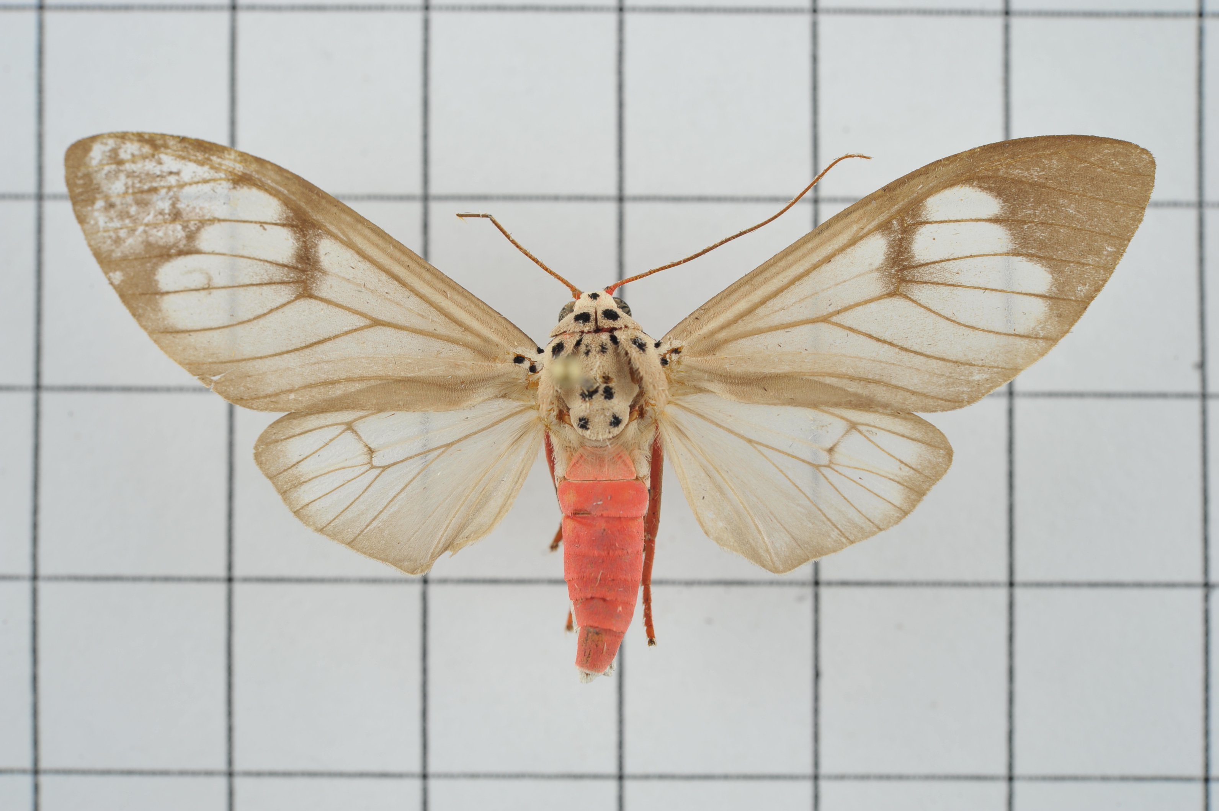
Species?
Amerila astreus
